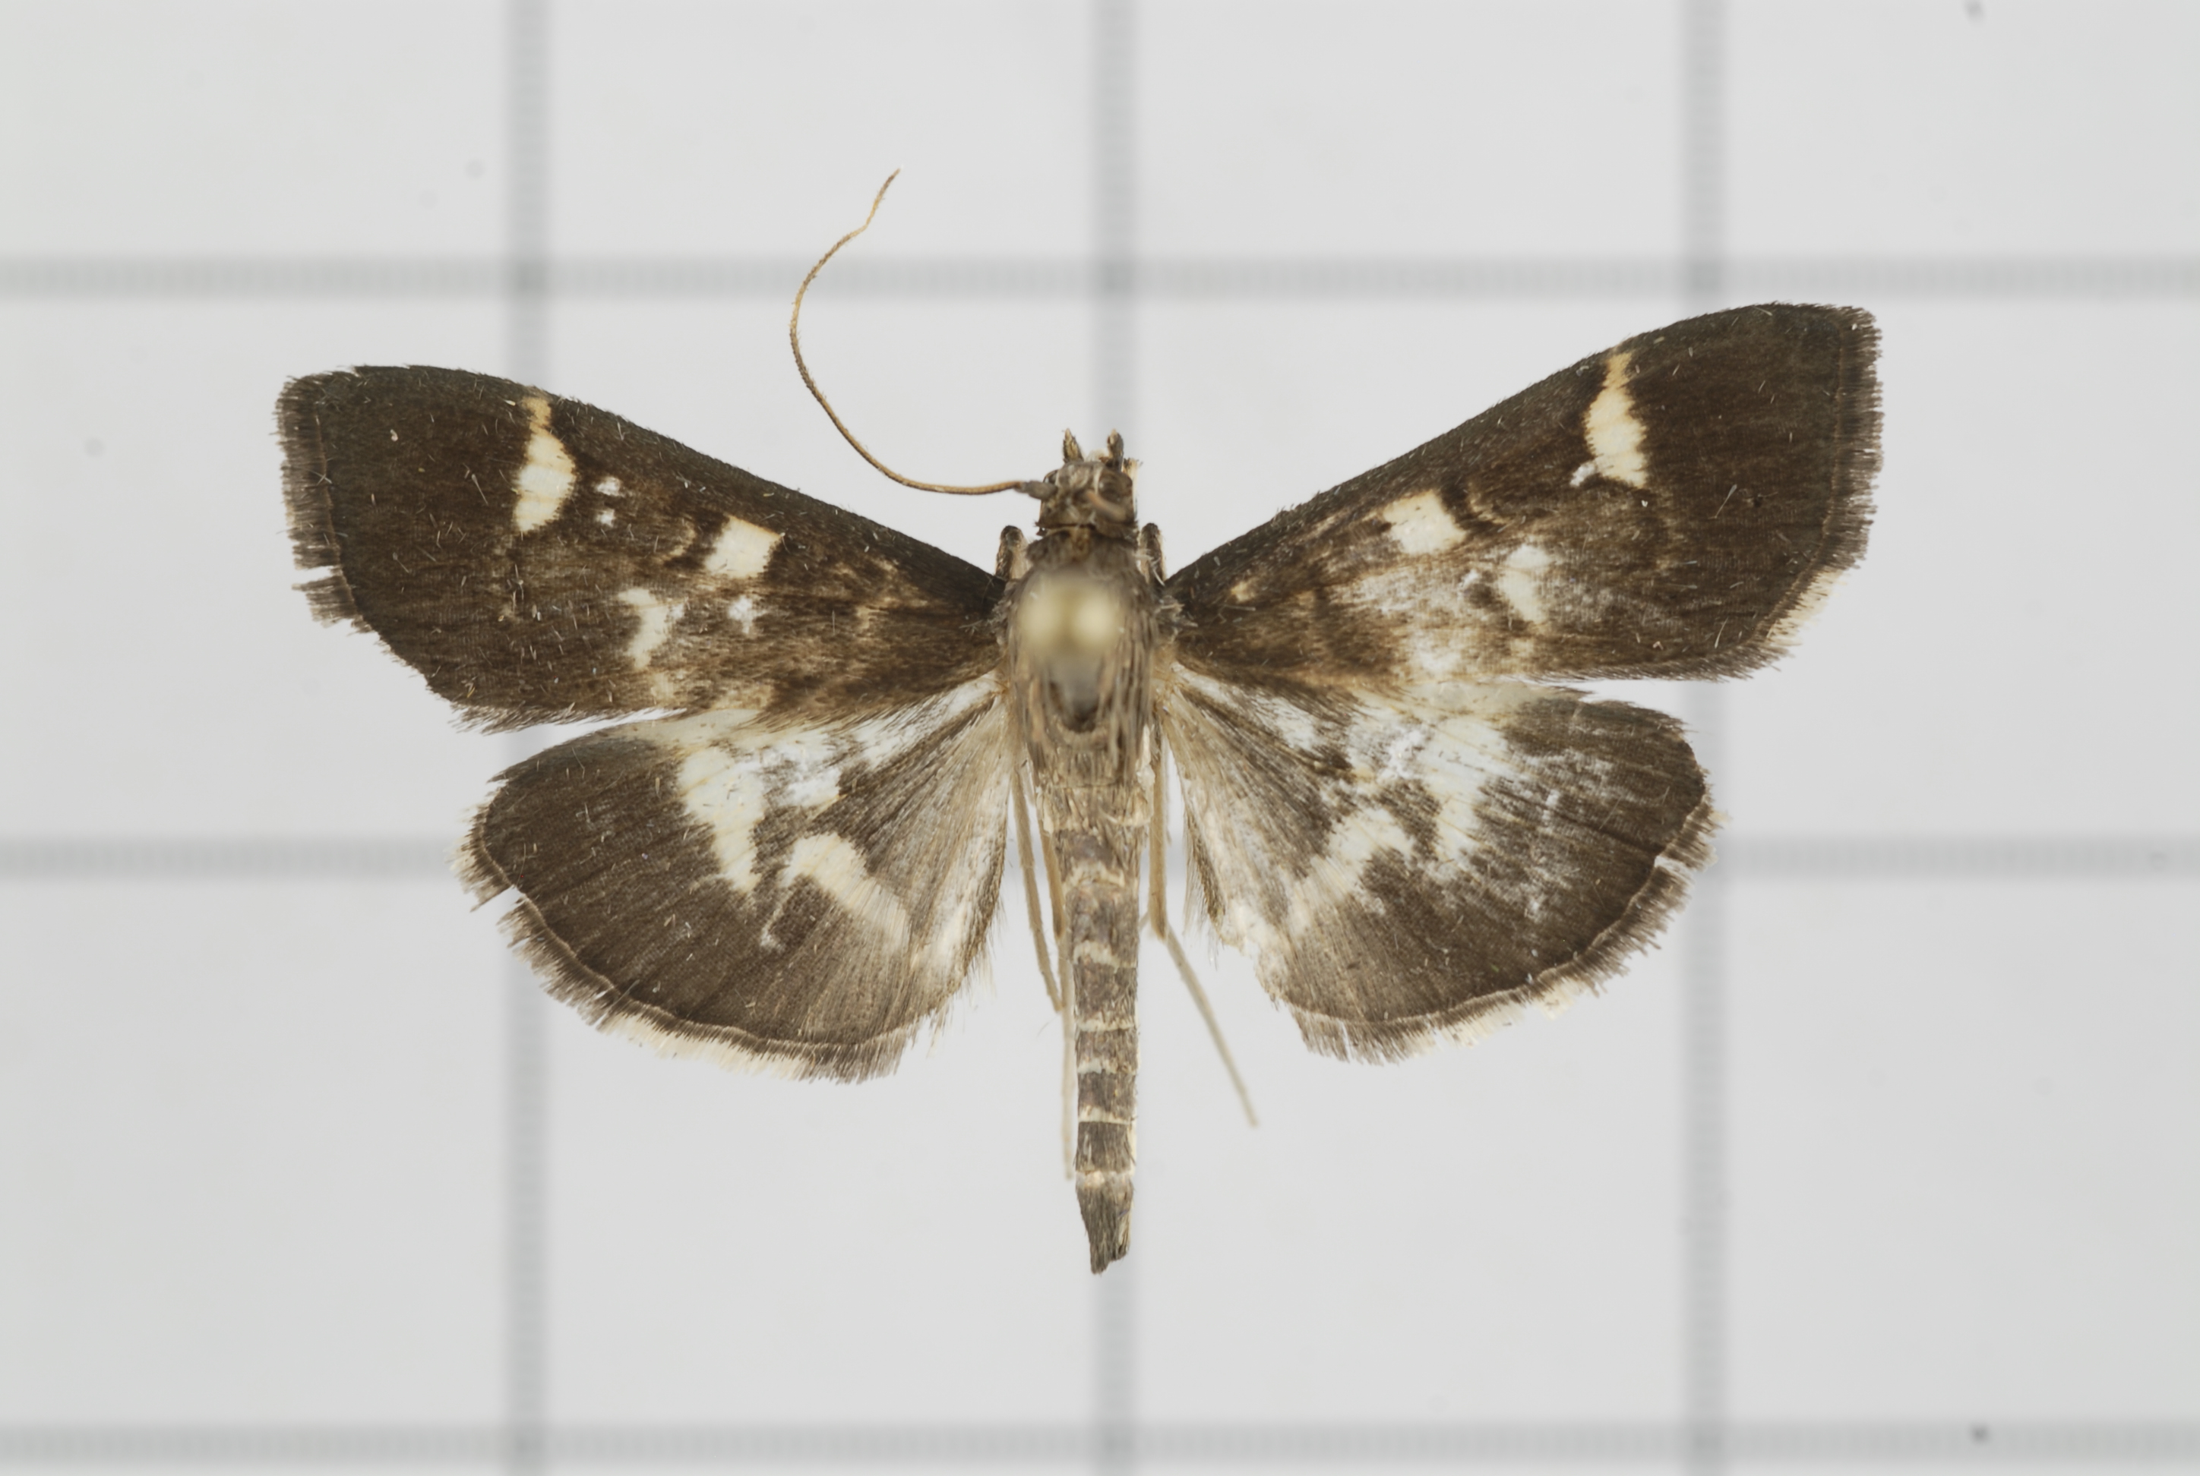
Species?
Herpetogramma luctuosalis
